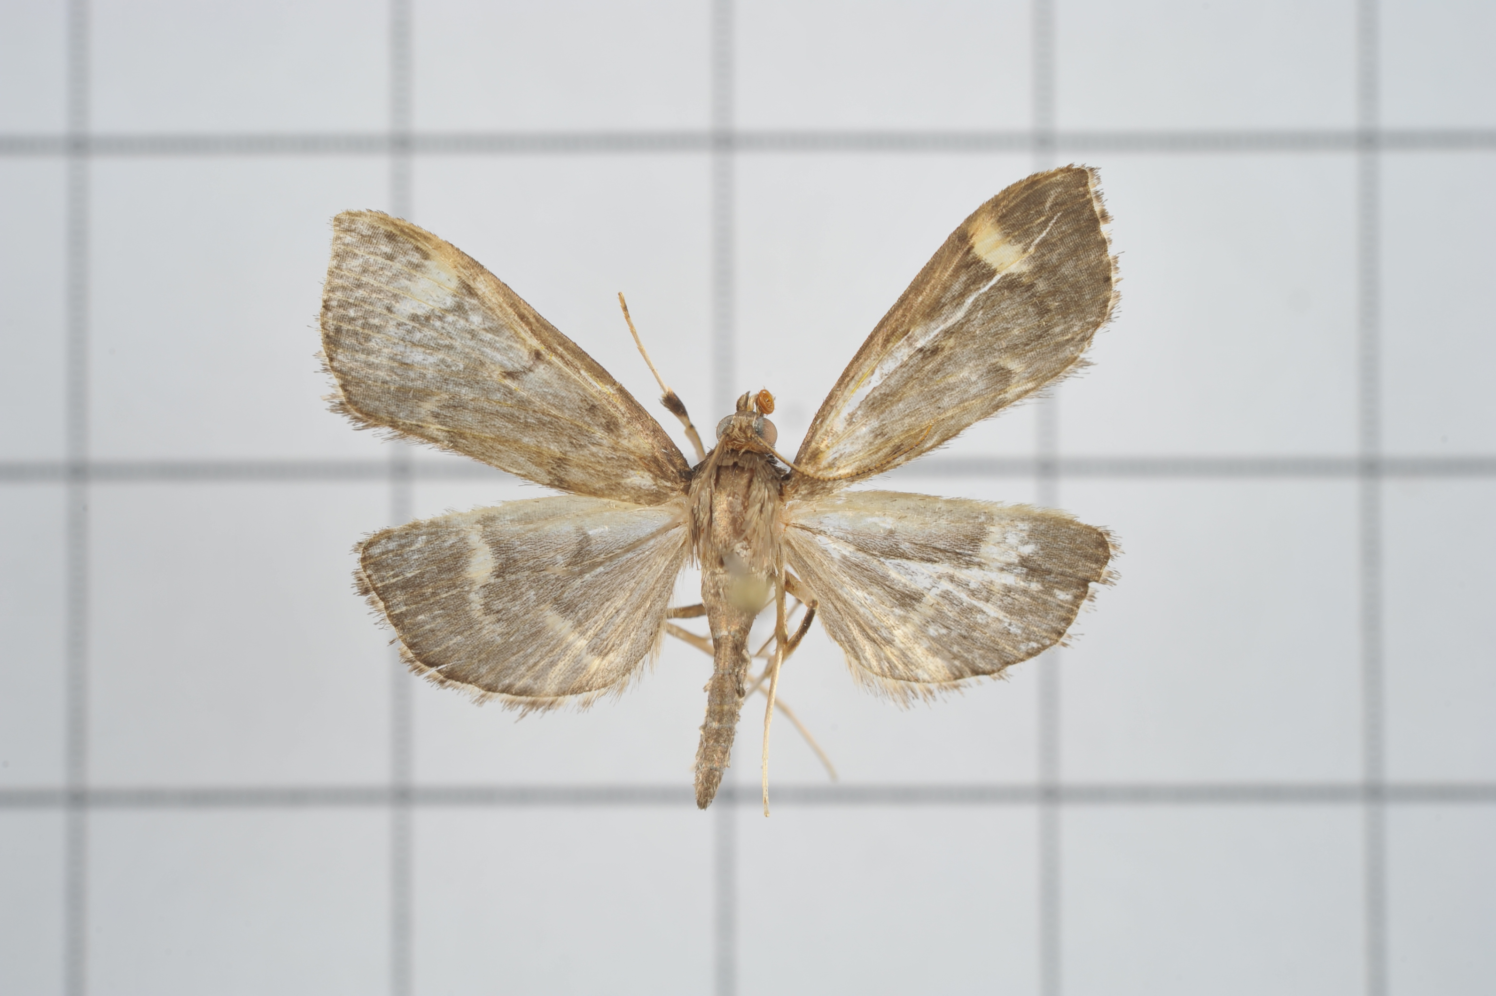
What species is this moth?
Patania deficiens
